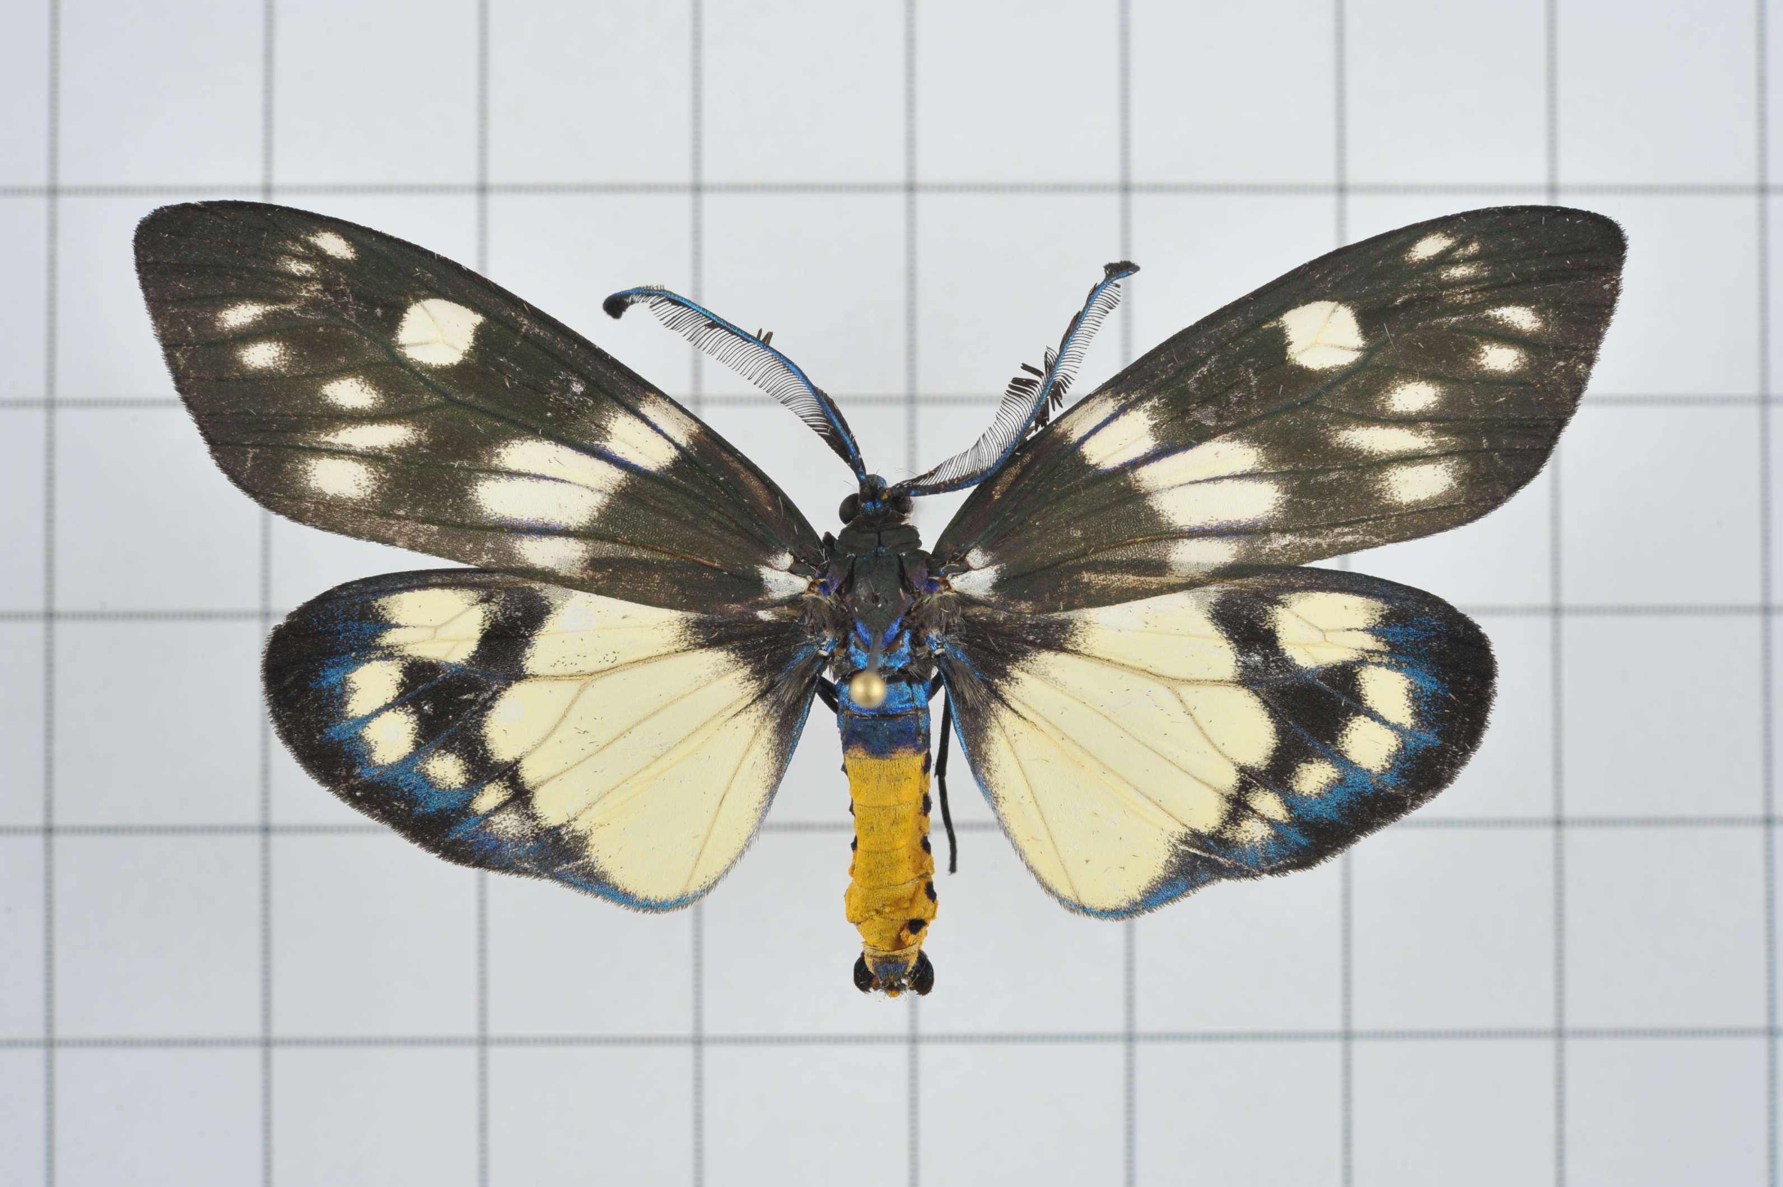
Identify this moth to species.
Eterusia aedea formosana
